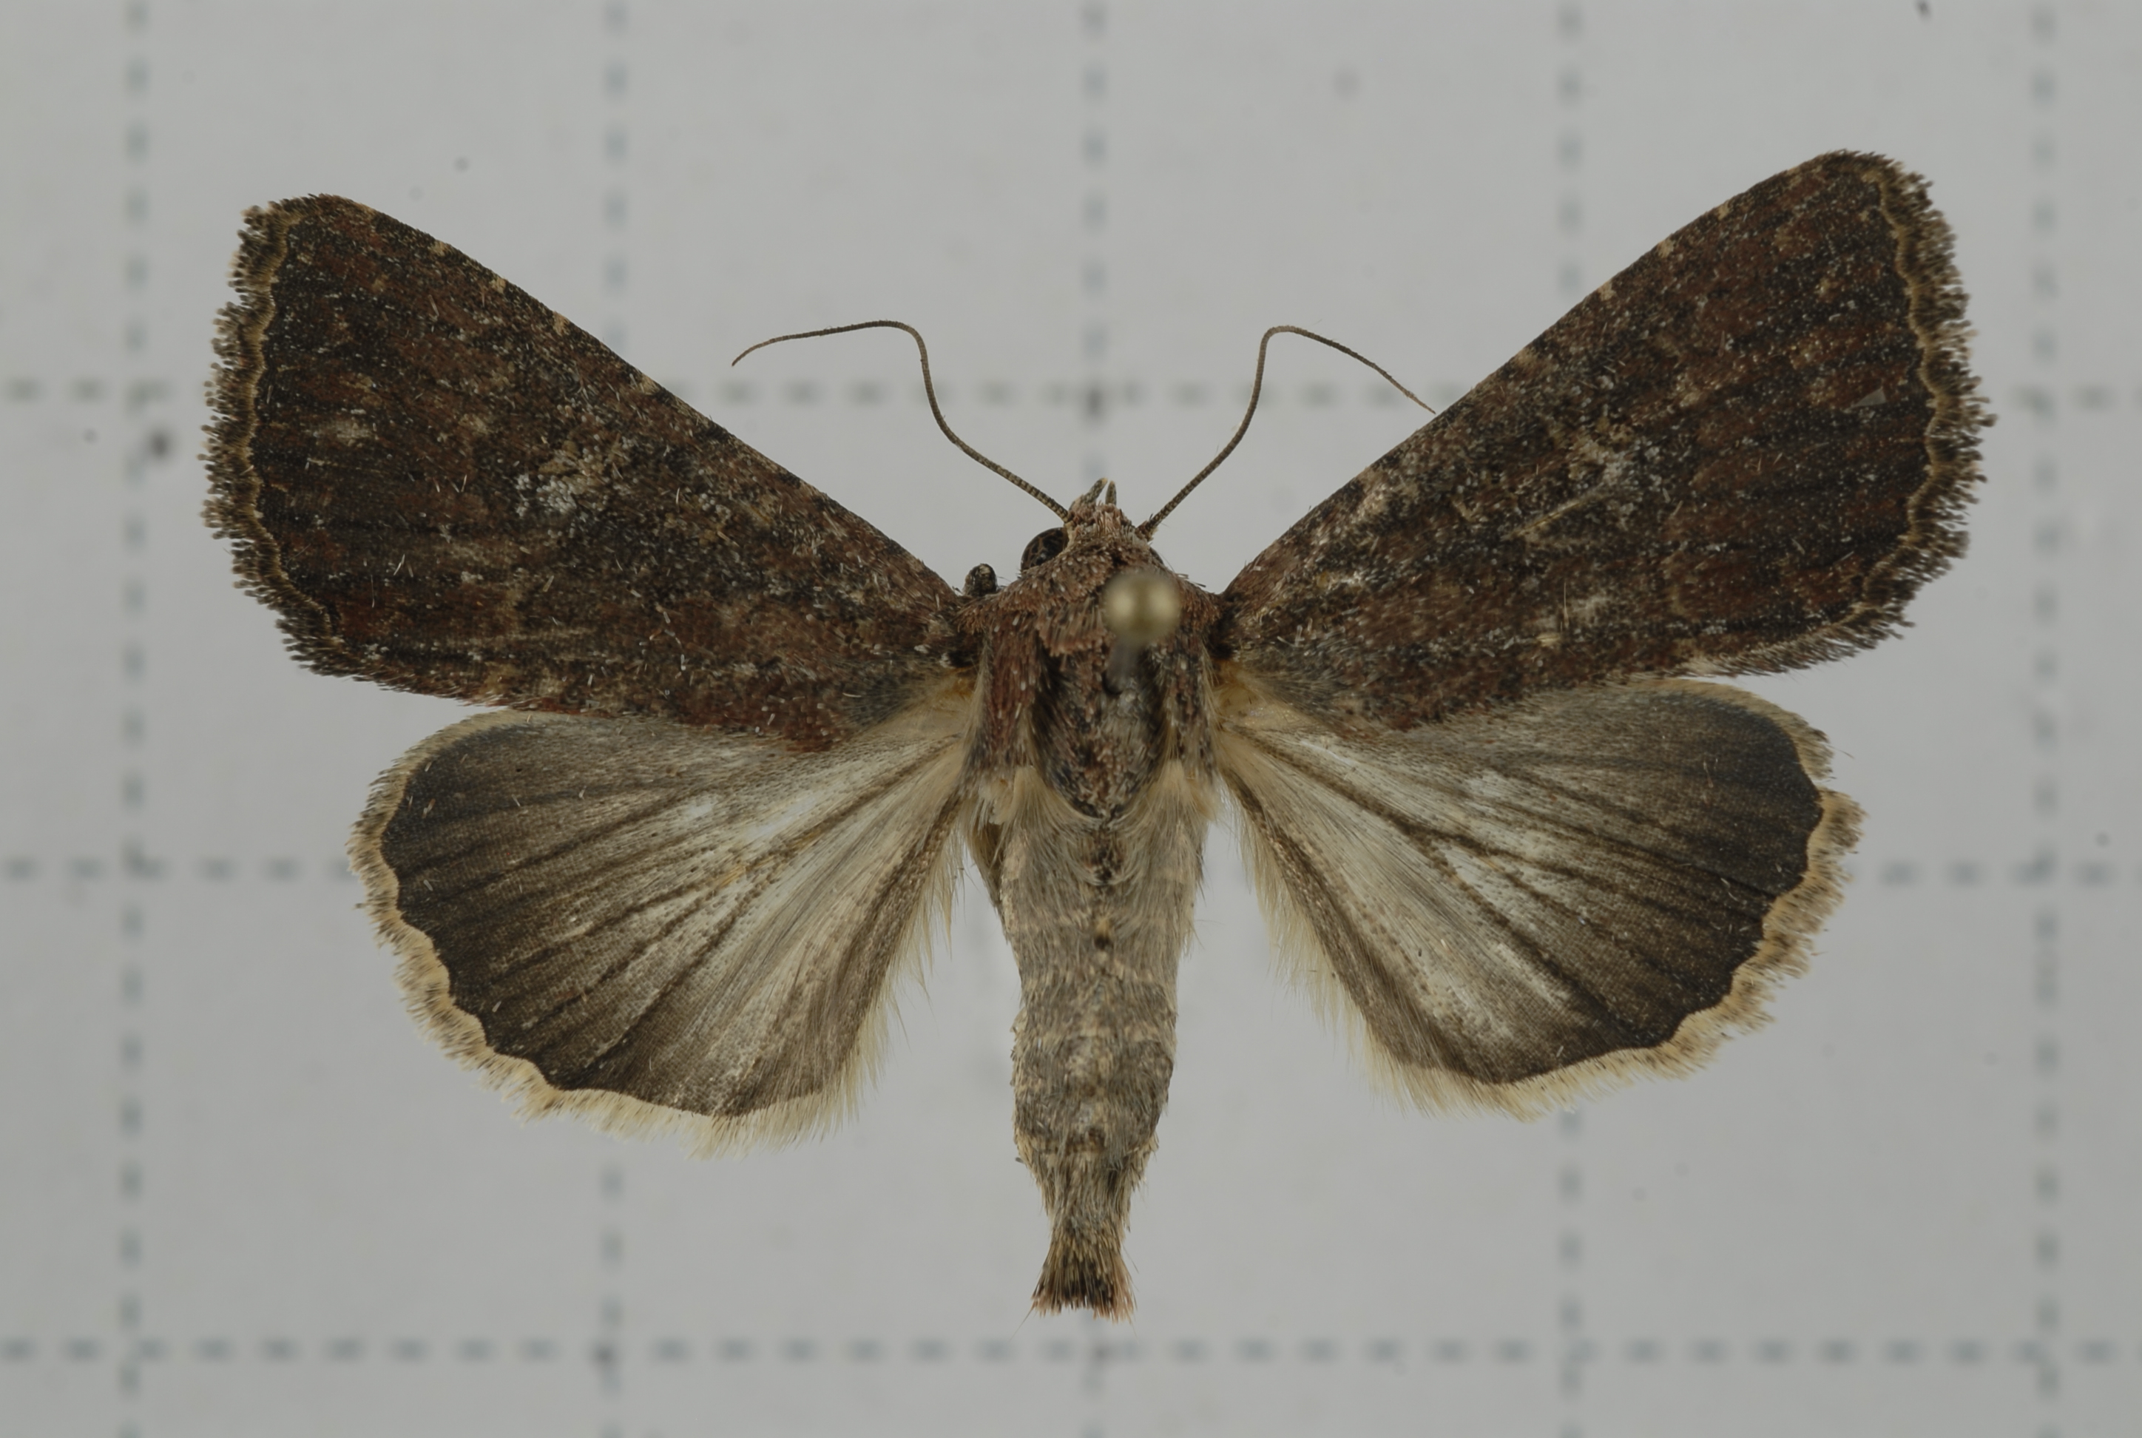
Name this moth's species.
Condica illecta
